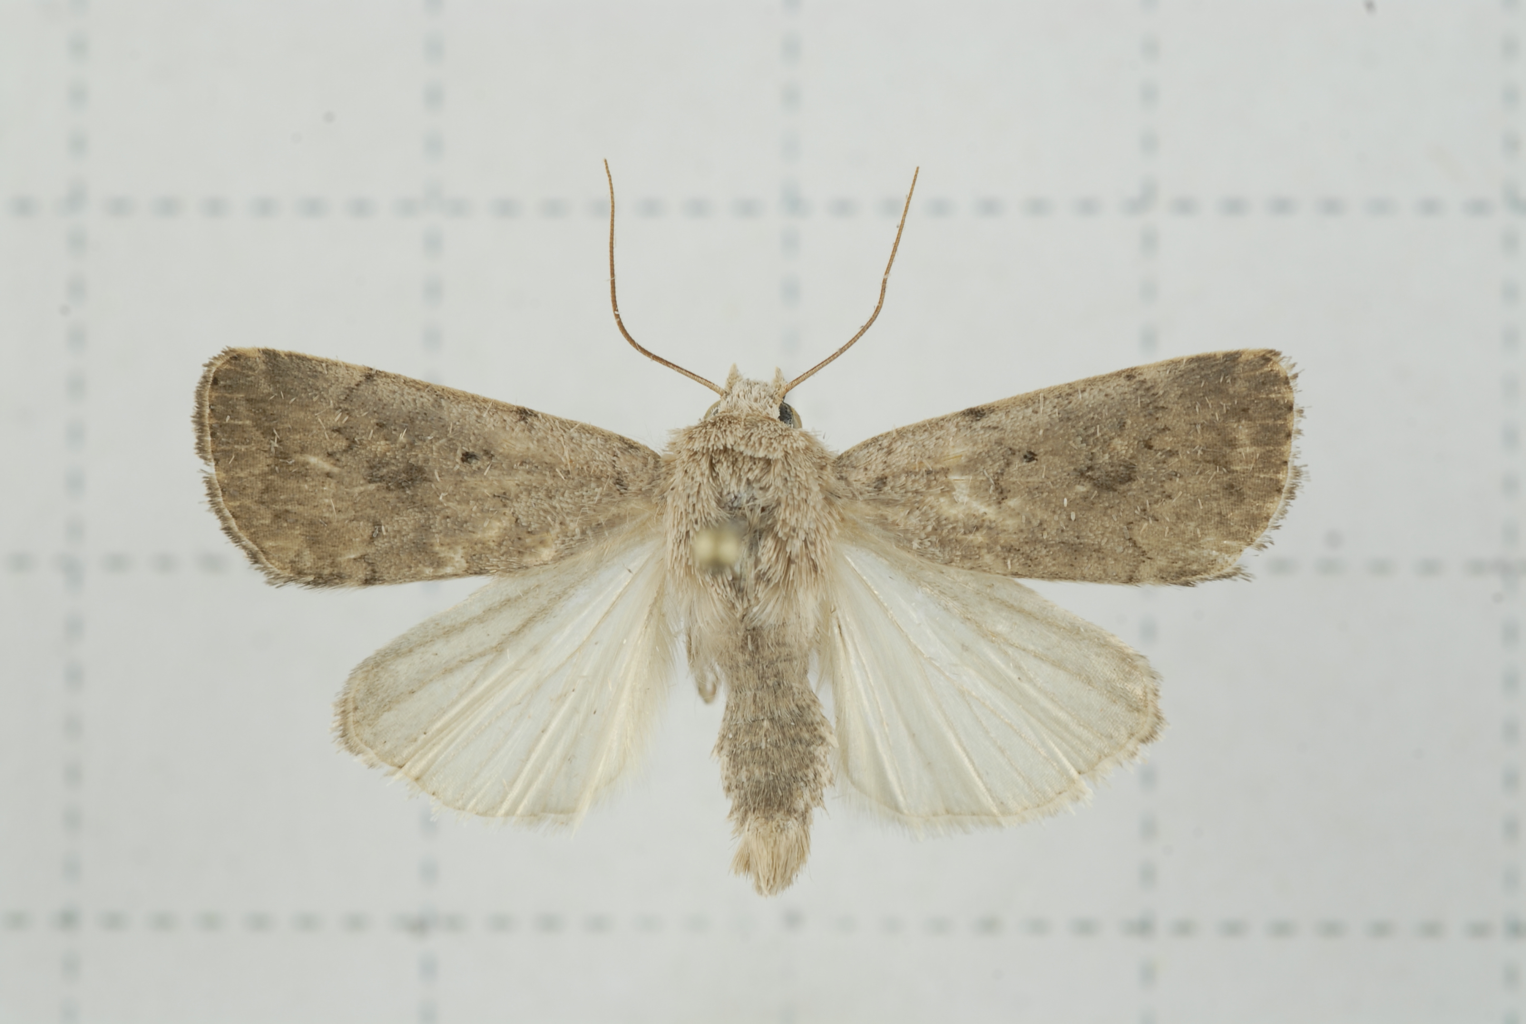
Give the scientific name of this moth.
Athetis placida
